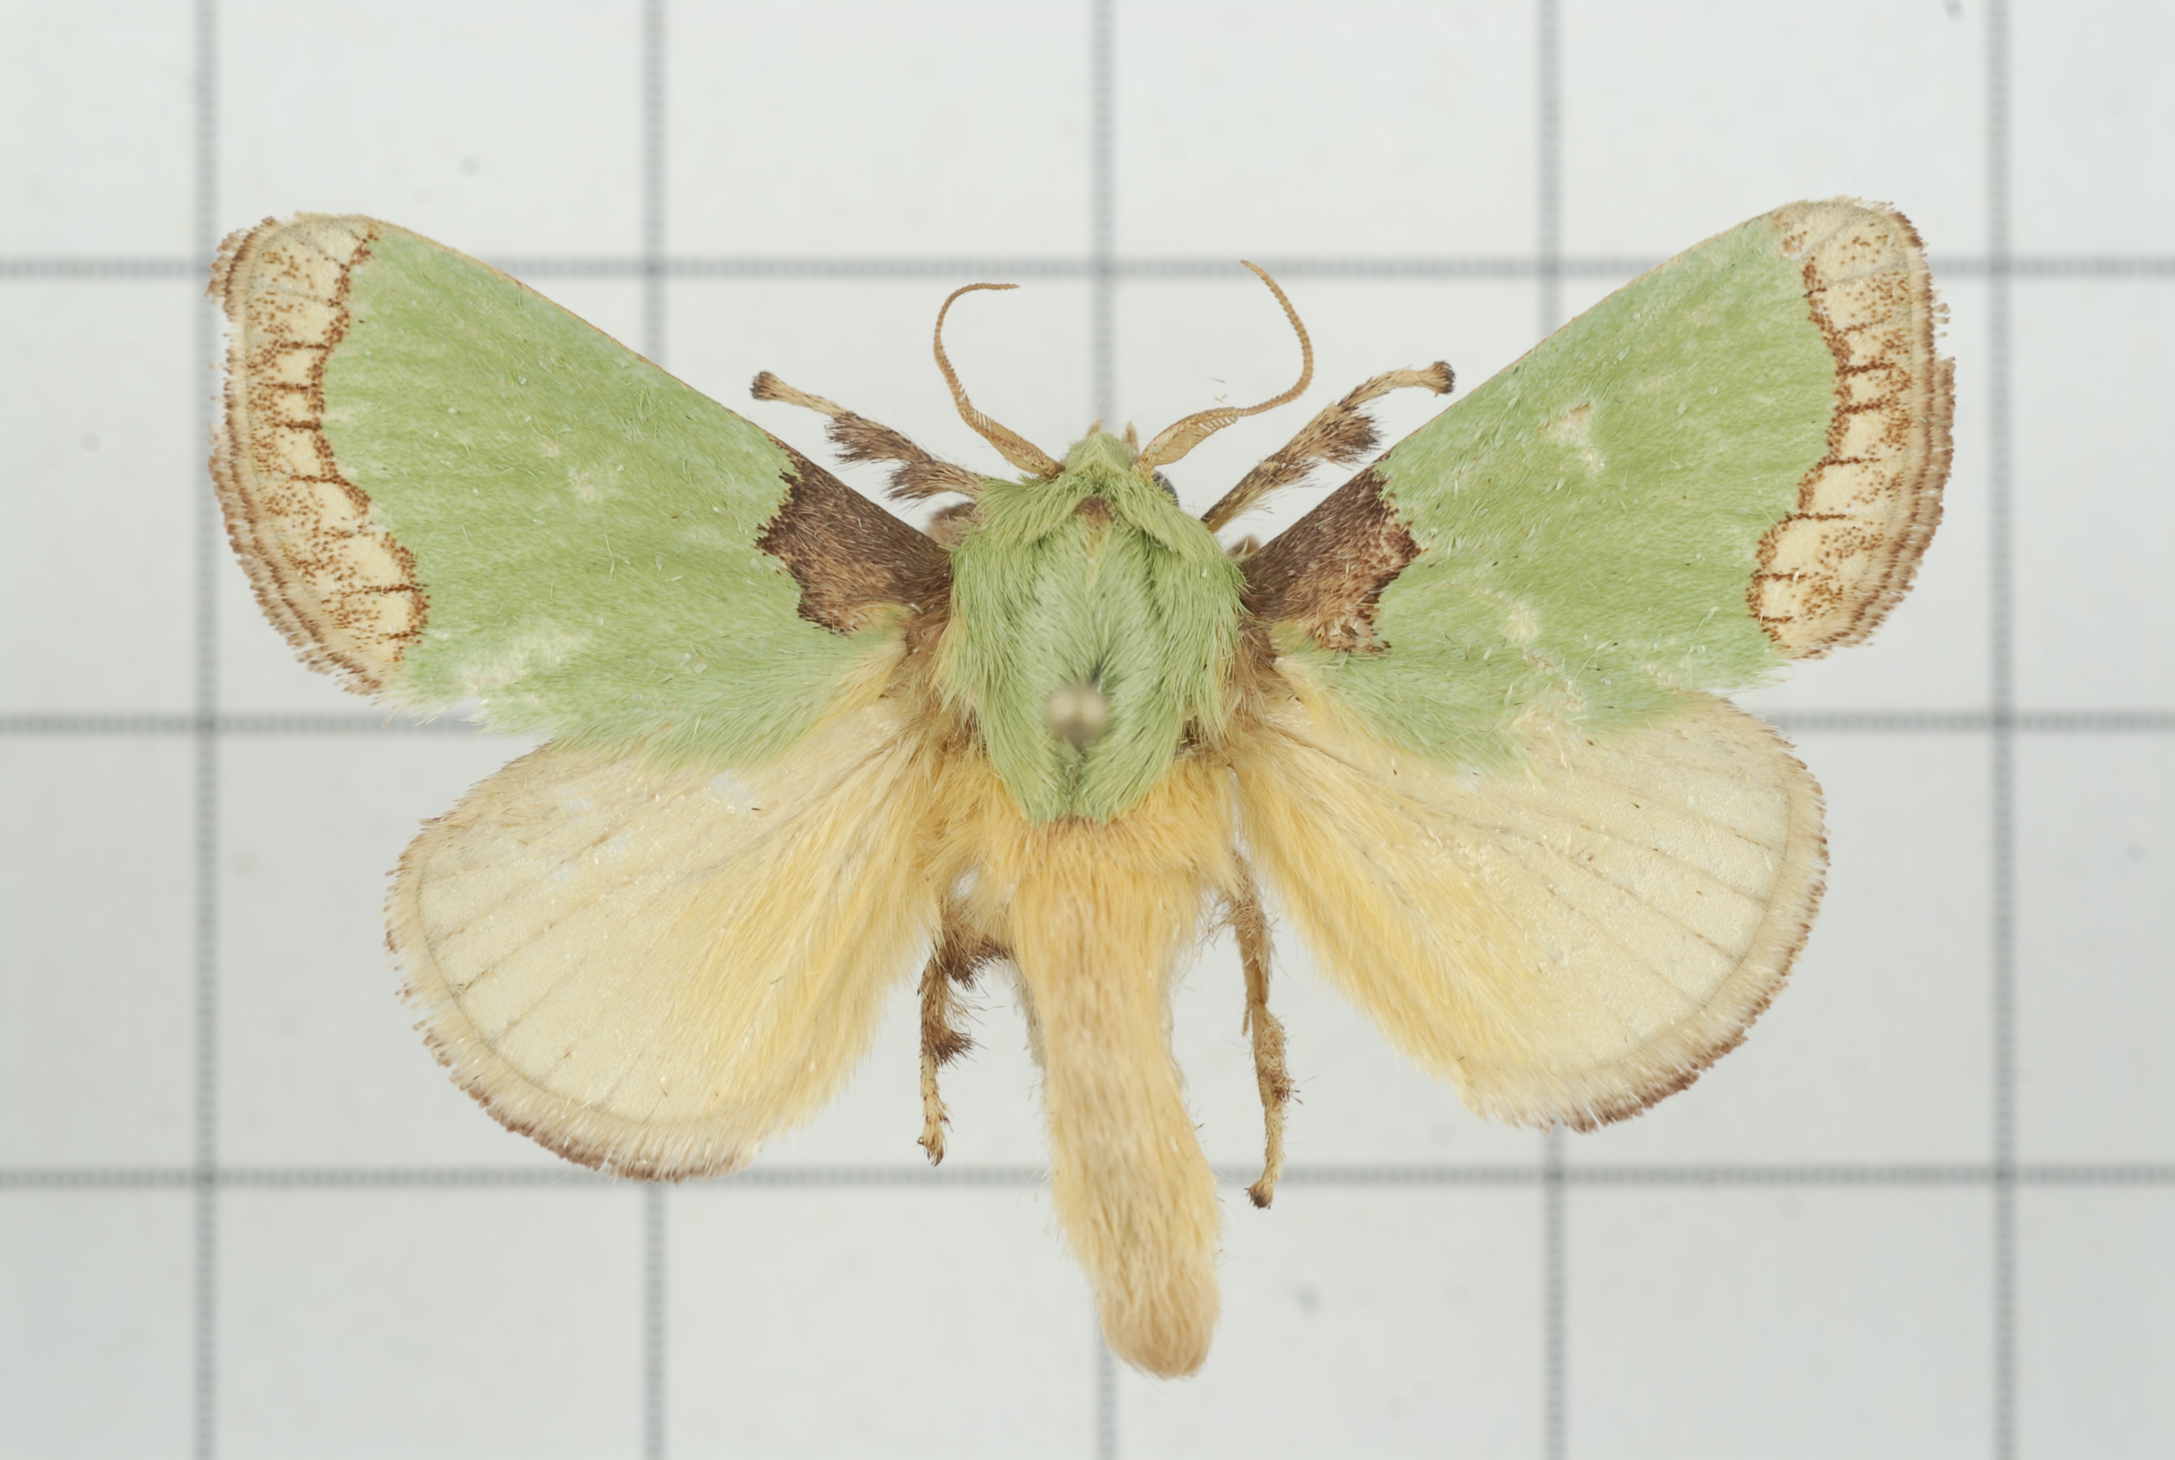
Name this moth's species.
Parasa consocia
